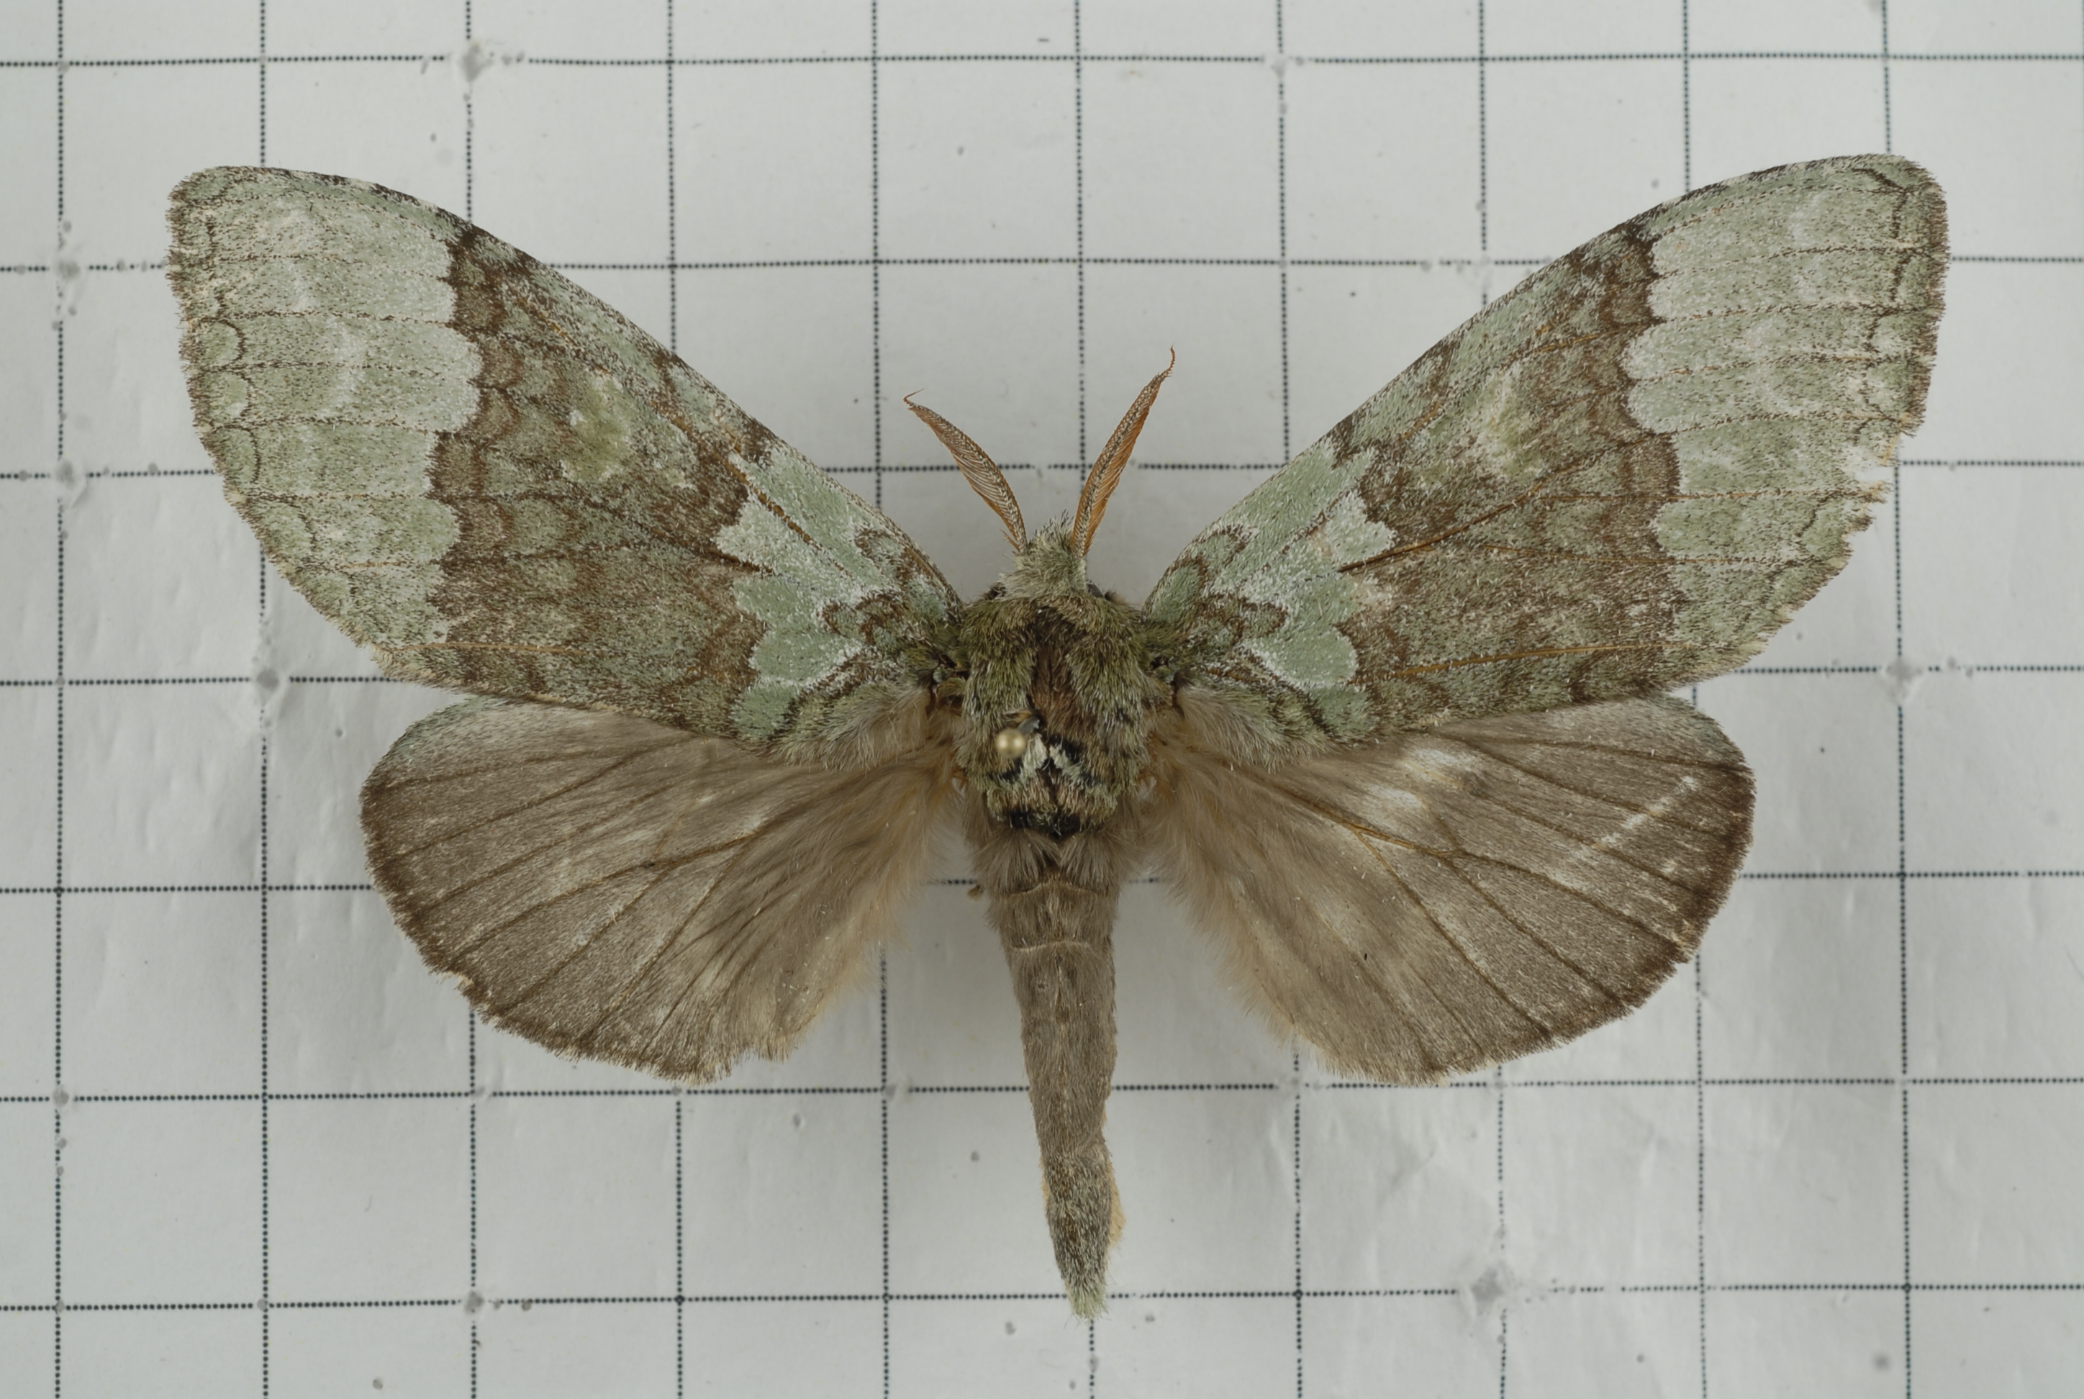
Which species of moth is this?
Netria multispinae multispinae
